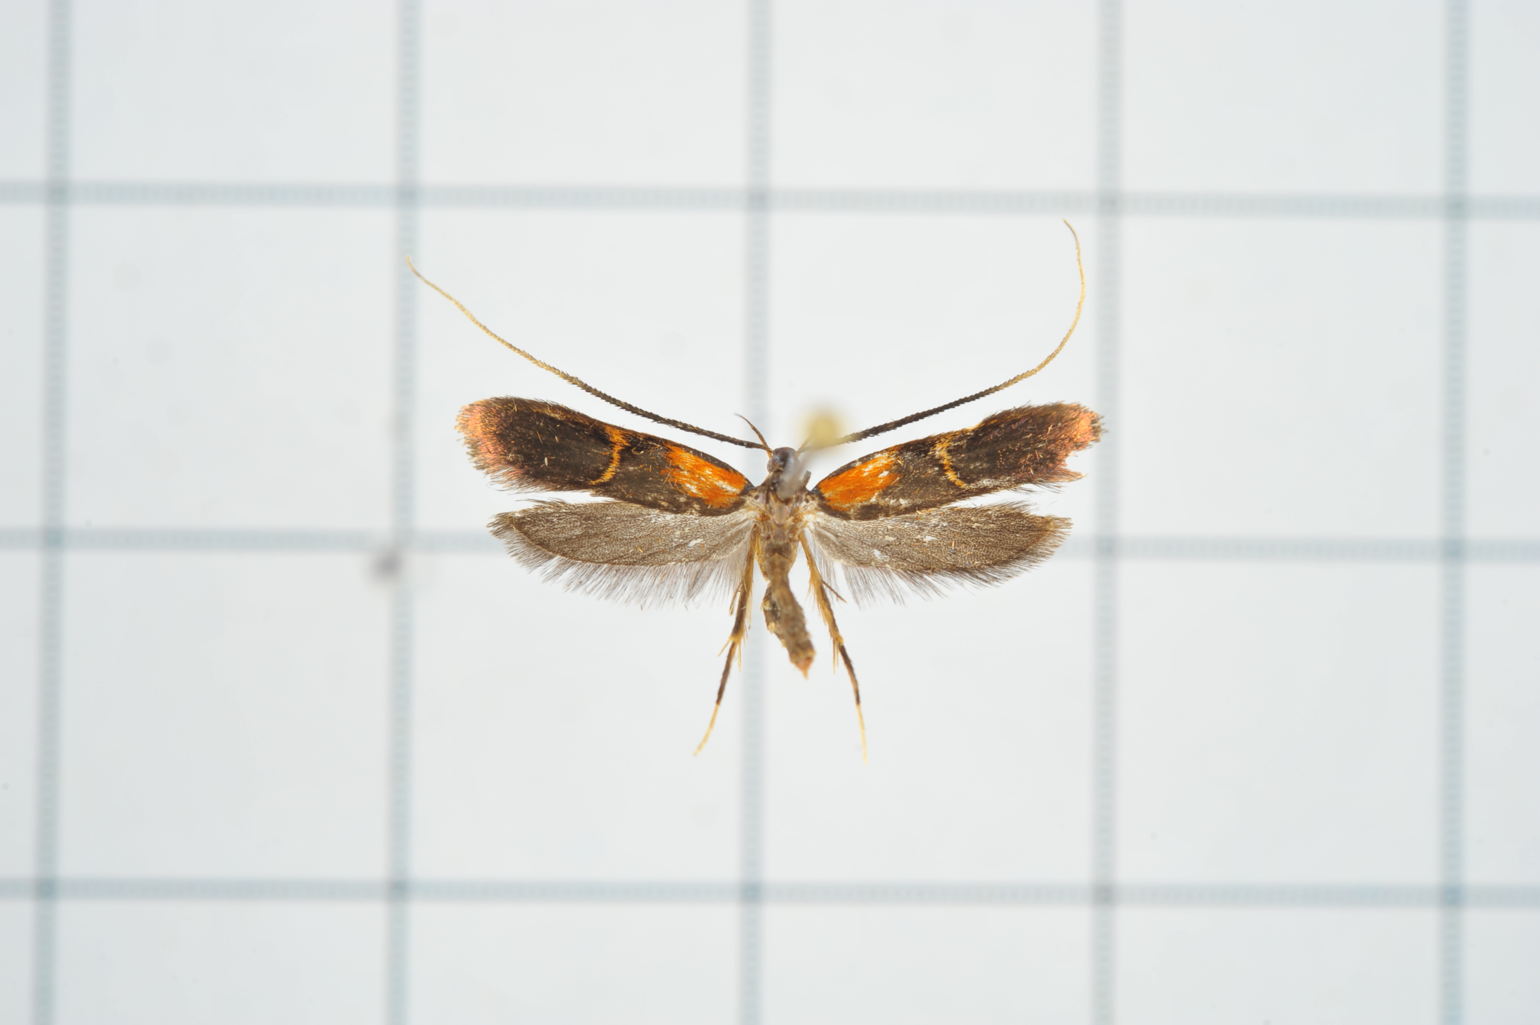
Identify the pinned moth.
Tisis mesozosta
